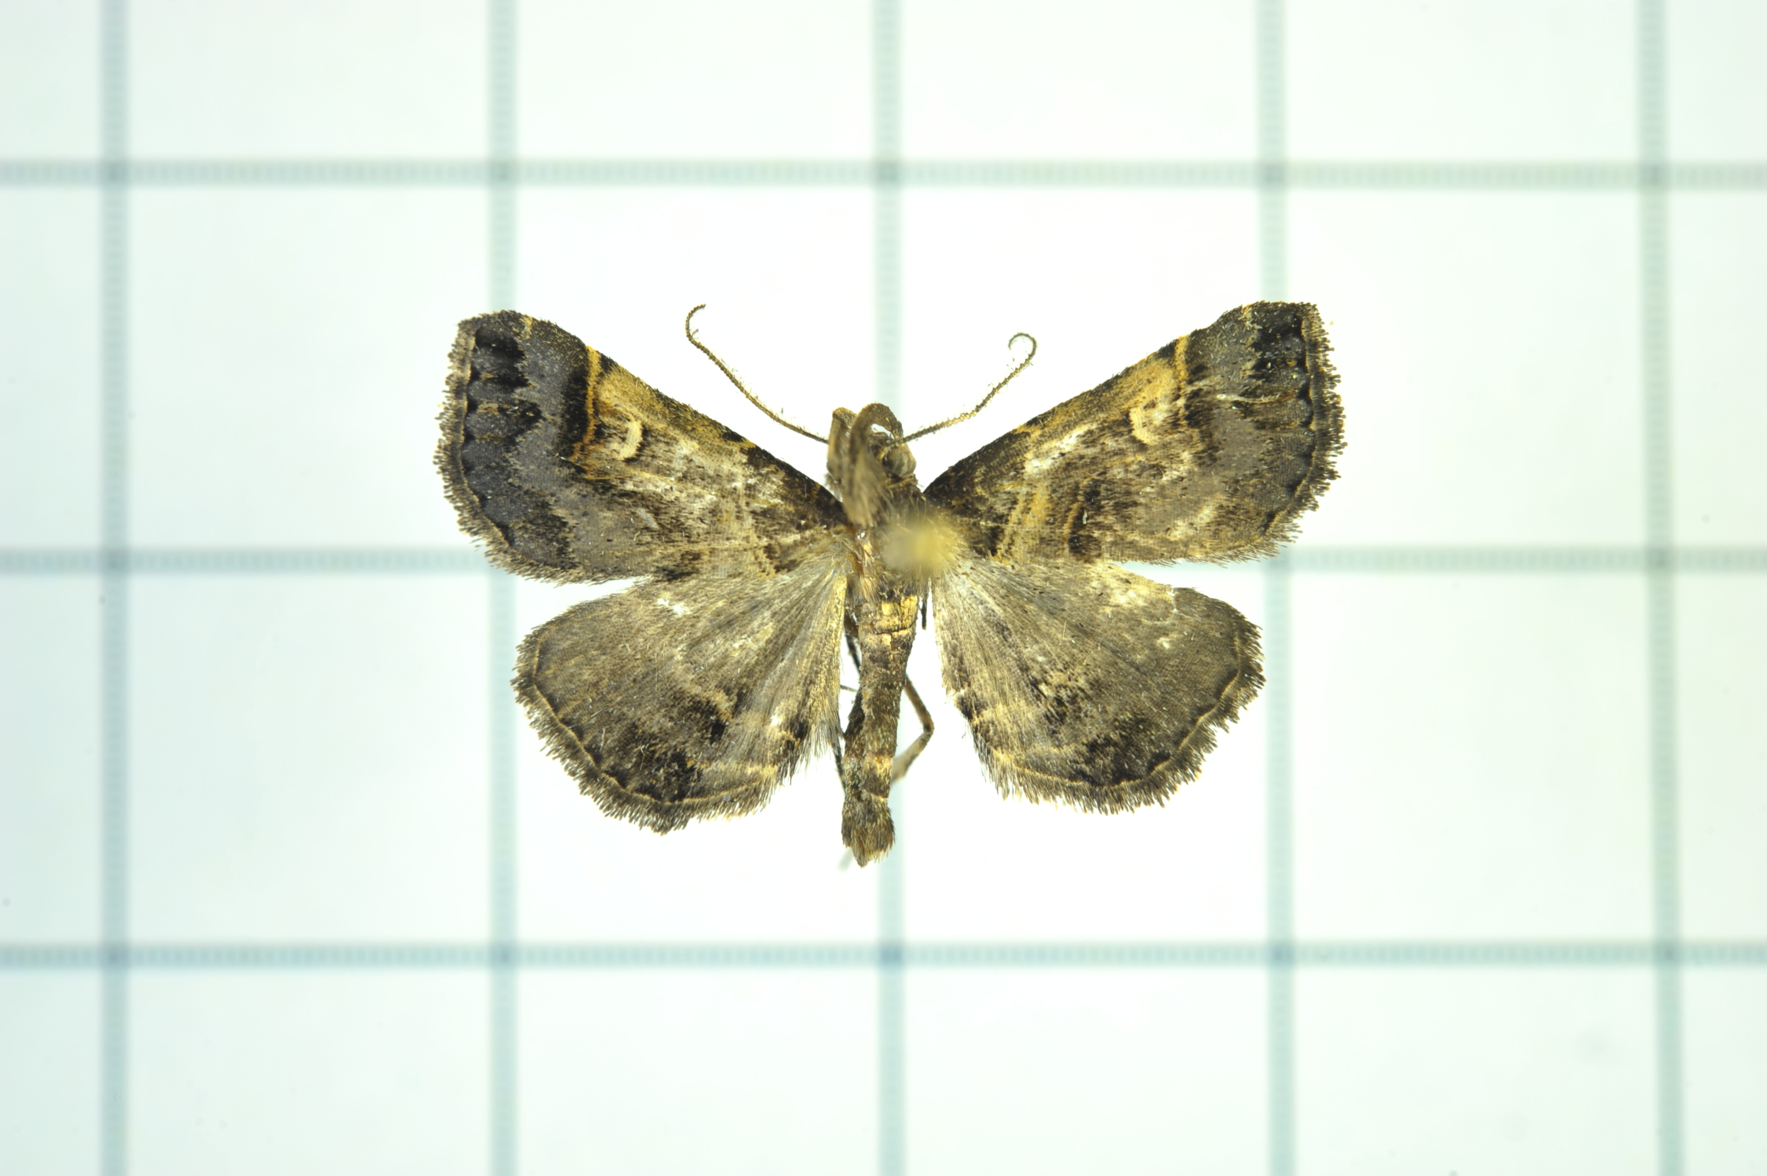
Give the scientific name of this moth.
Bertula abjudicalis
